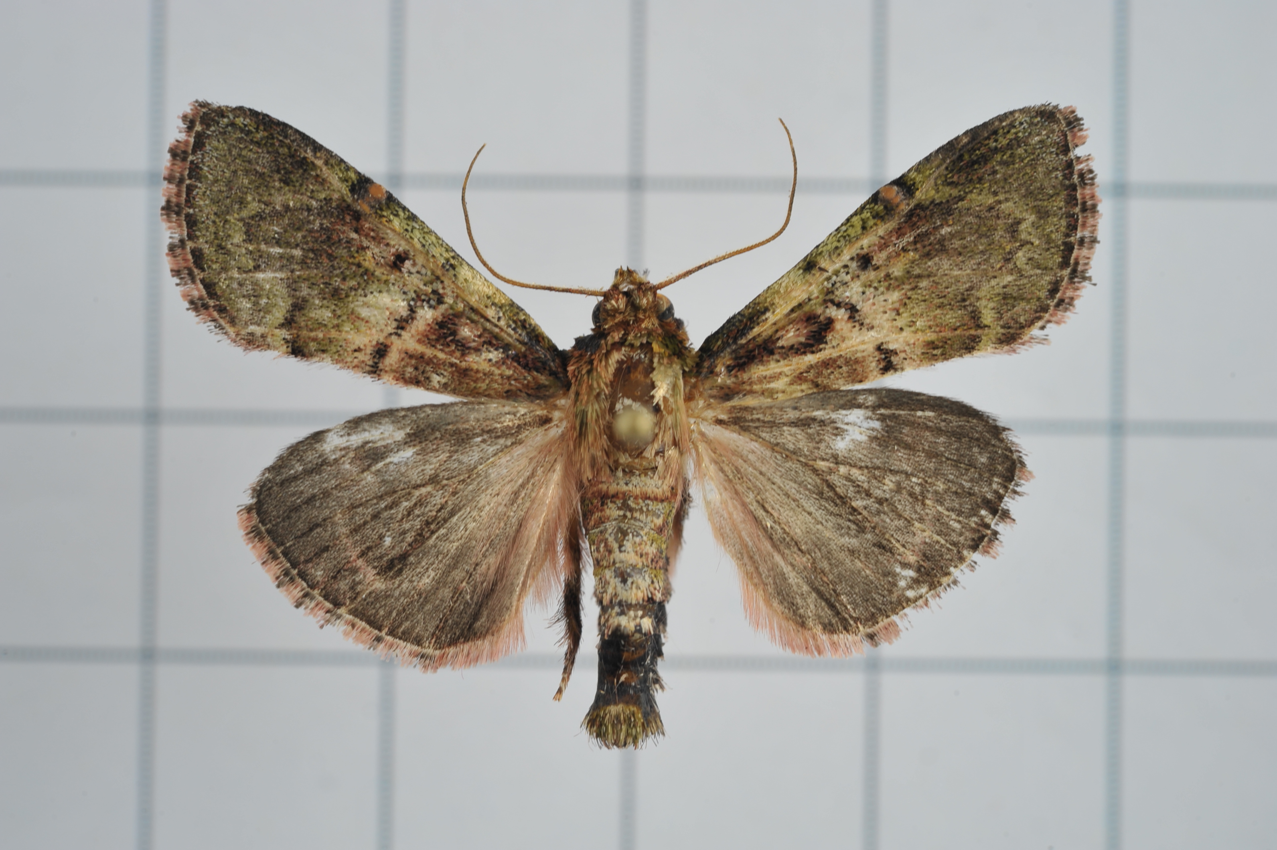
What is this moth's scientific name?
Locastra muscosalis
